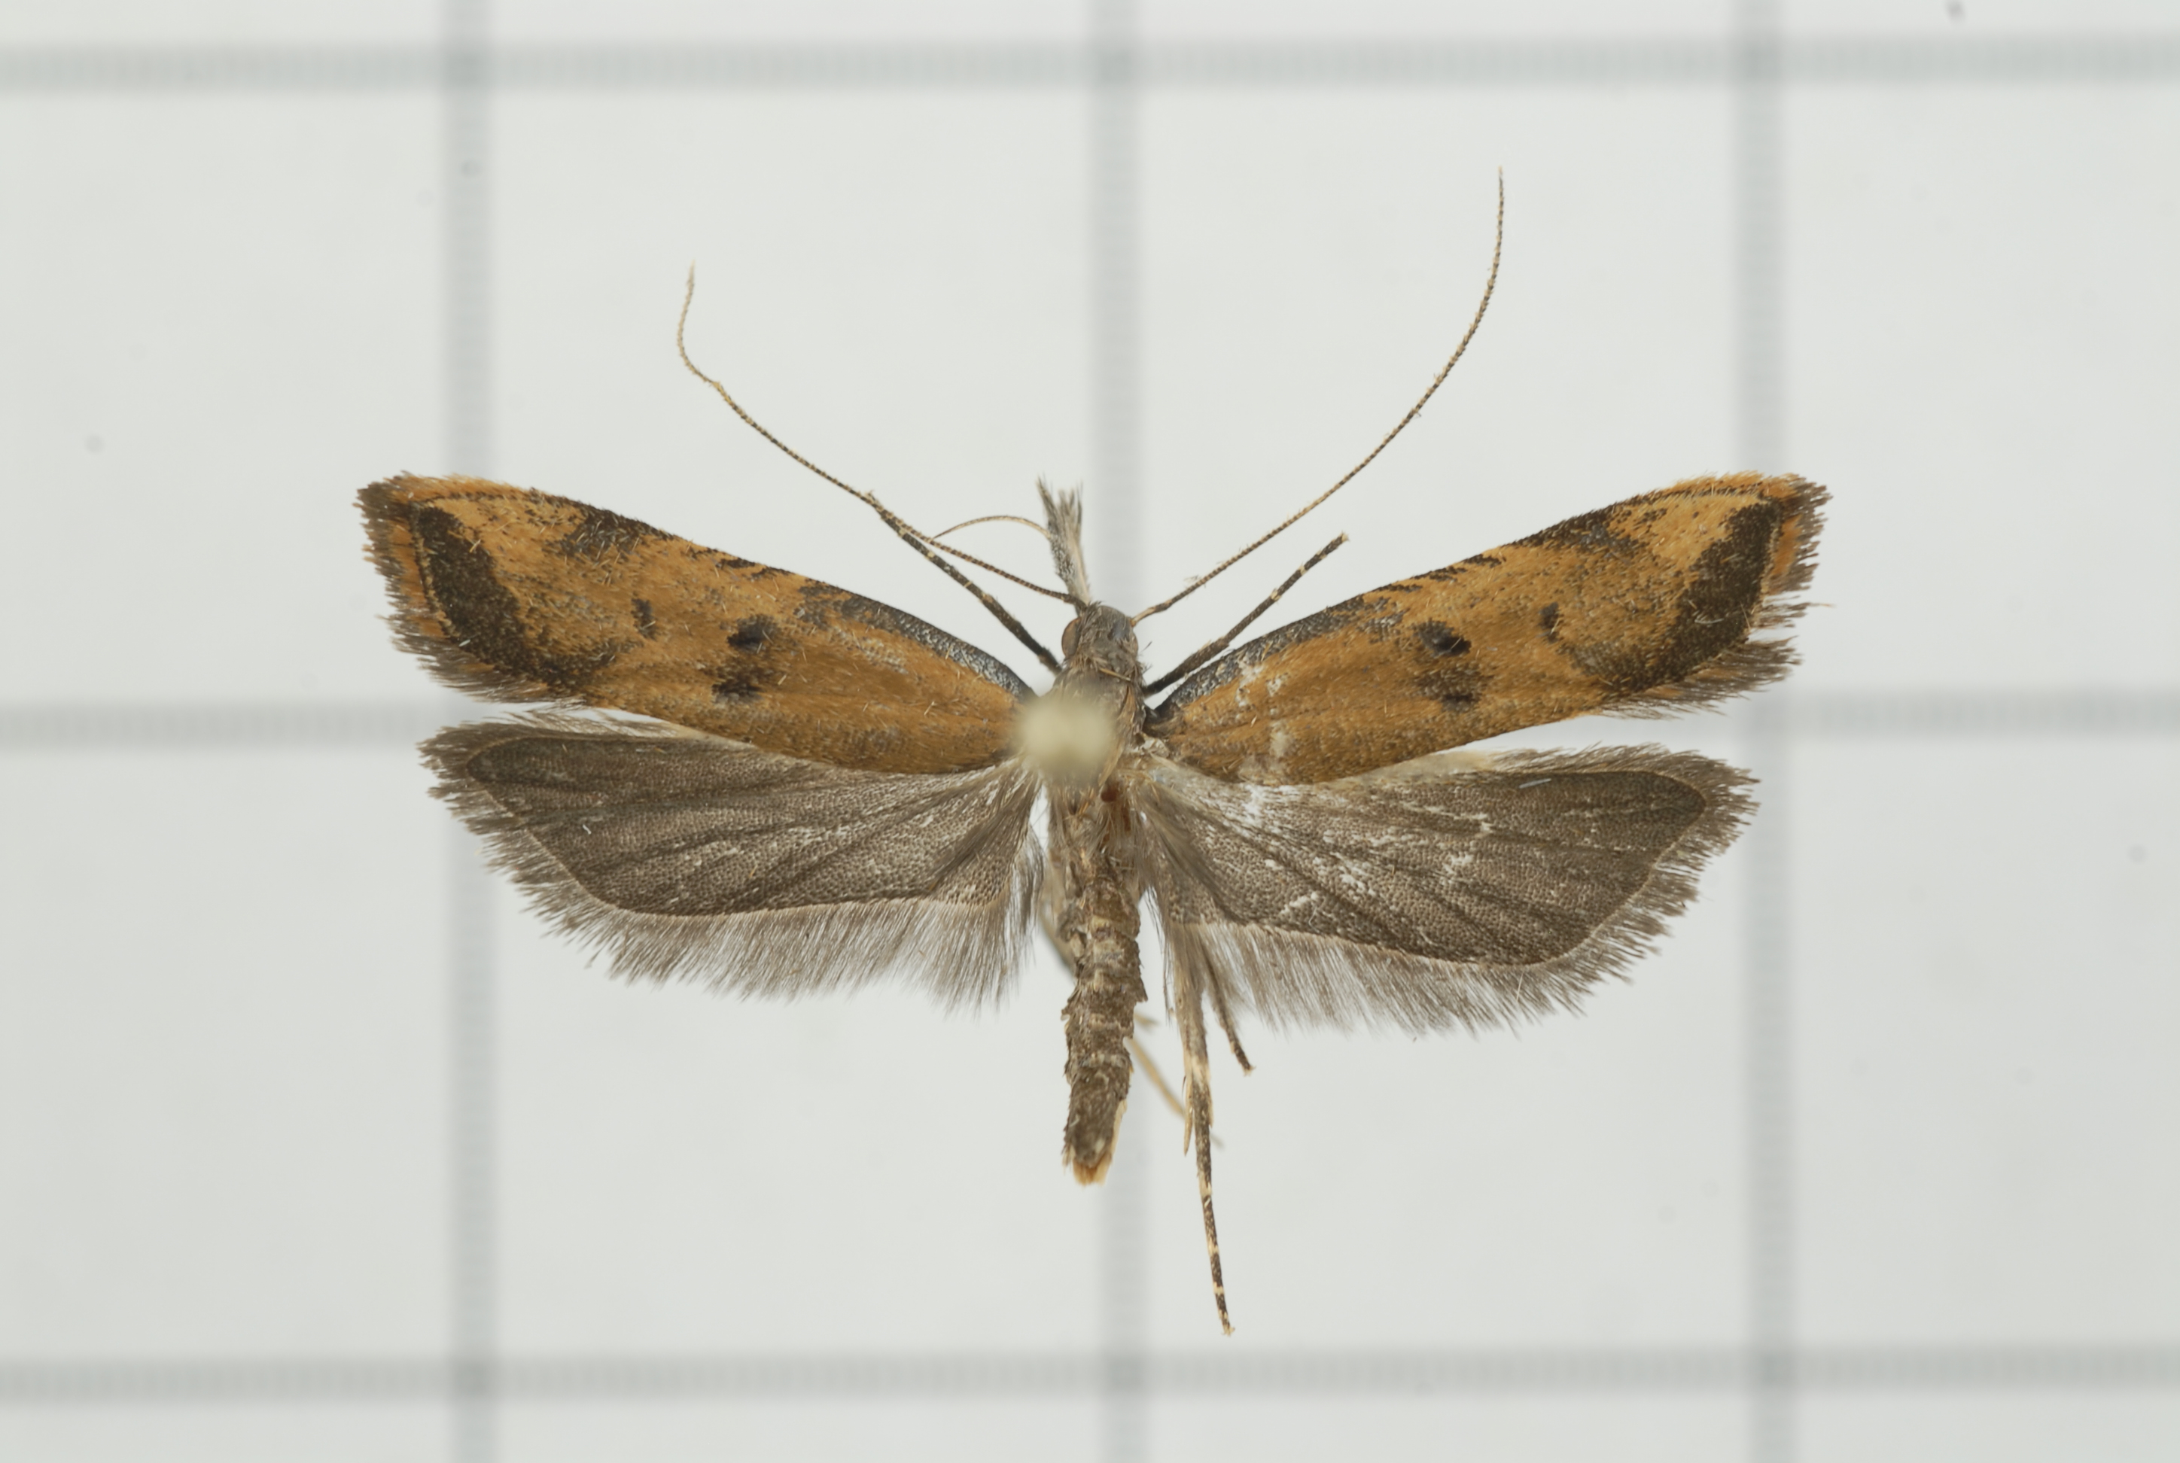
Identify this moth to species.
Dichomeris fuscalis
